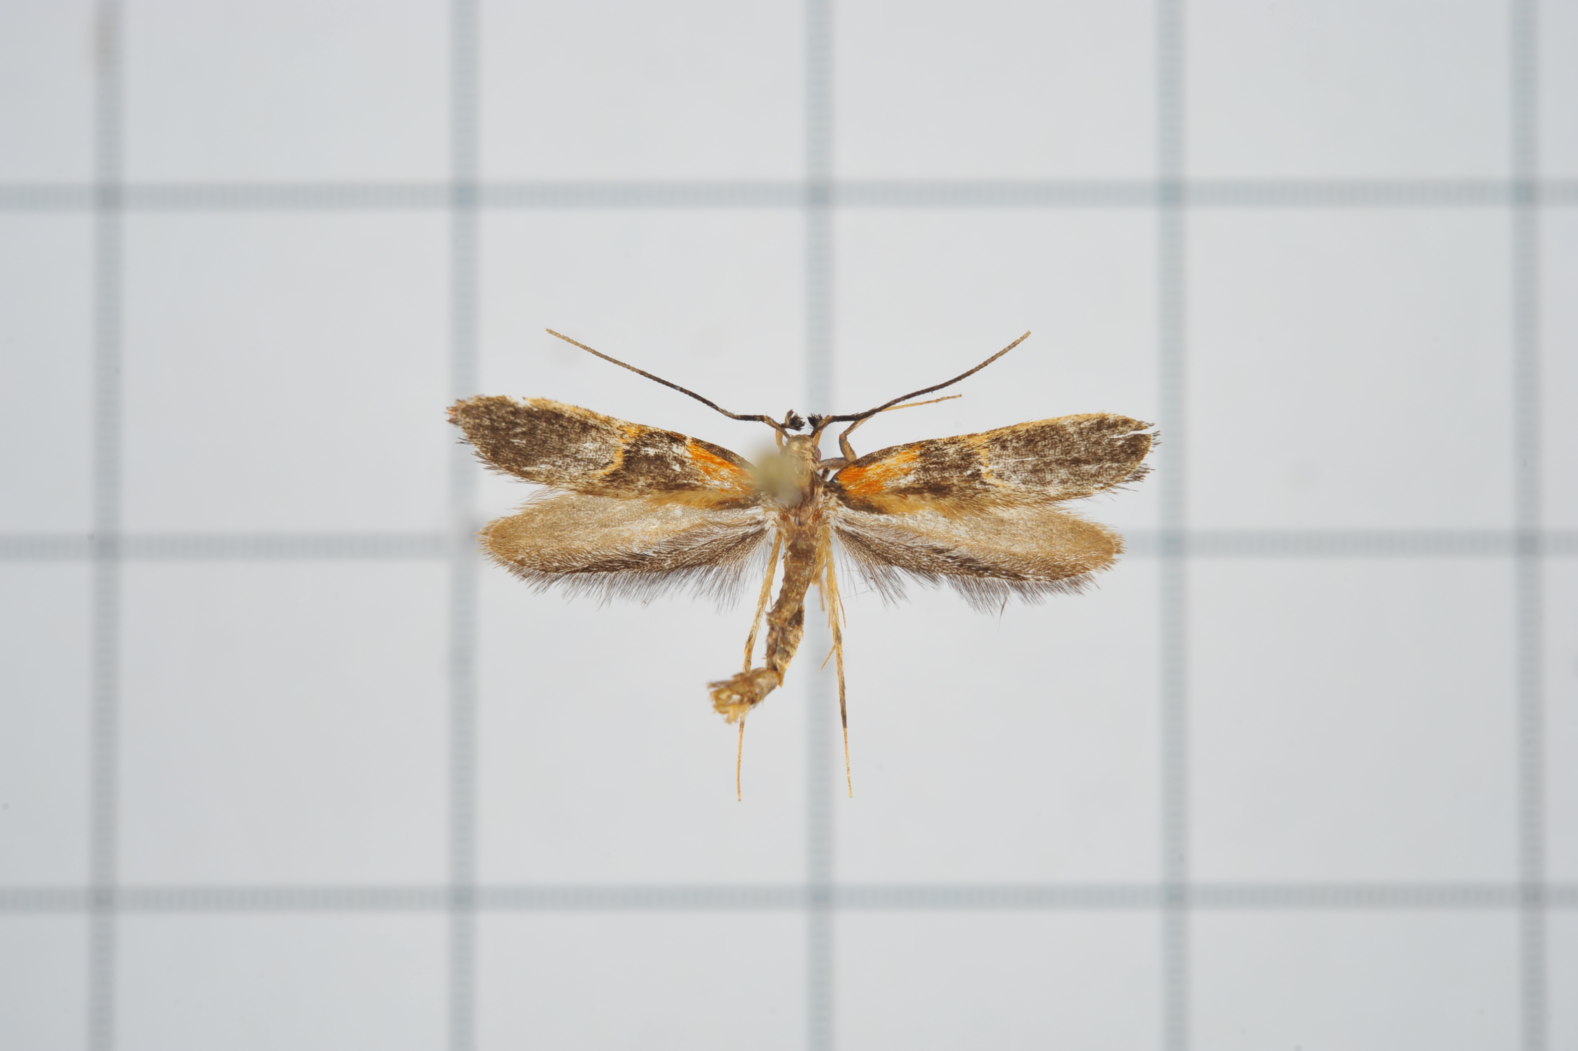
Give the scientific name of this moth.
Tisis mesozosta
